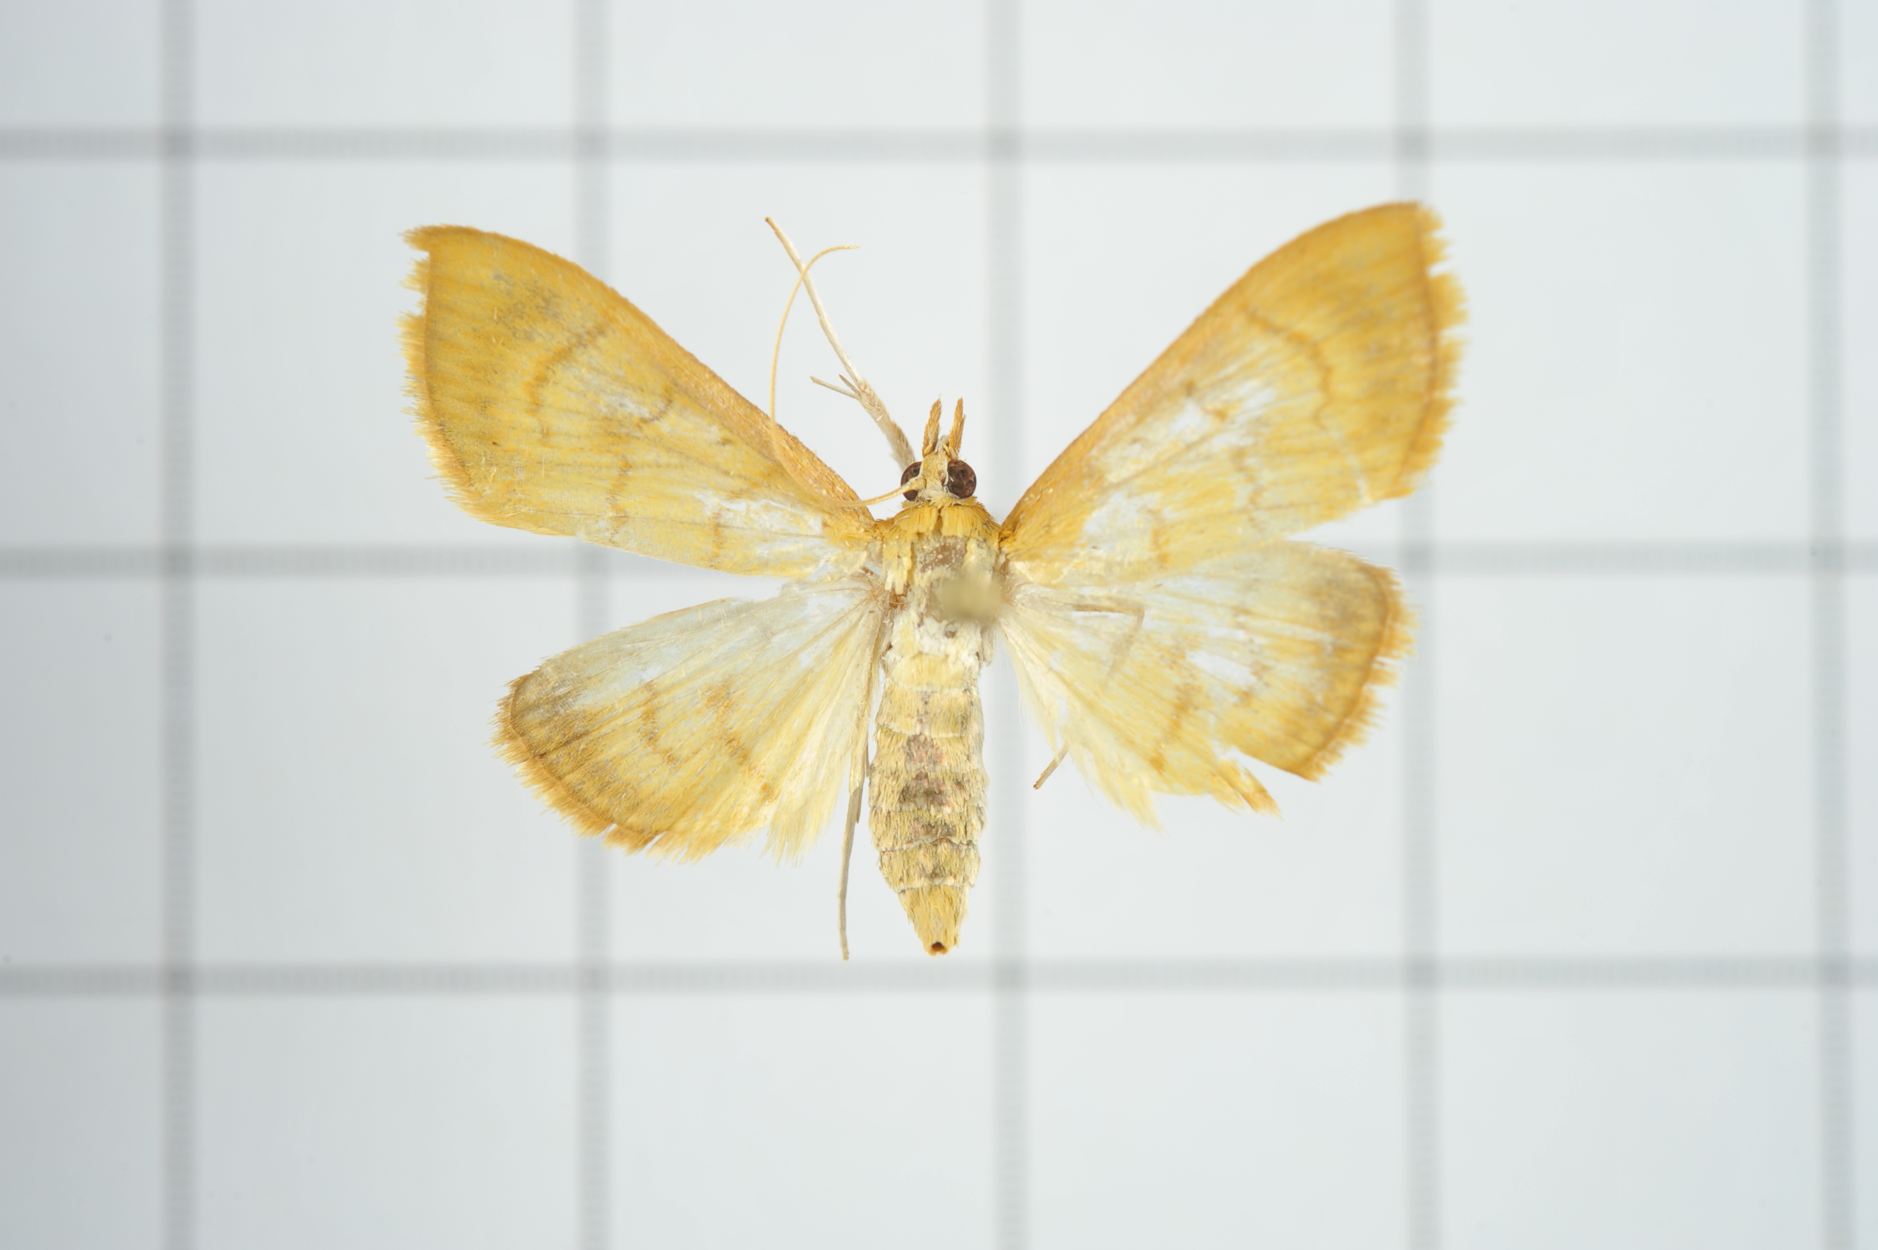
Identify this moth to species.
Ecpyrrhorrhoe celatalis
